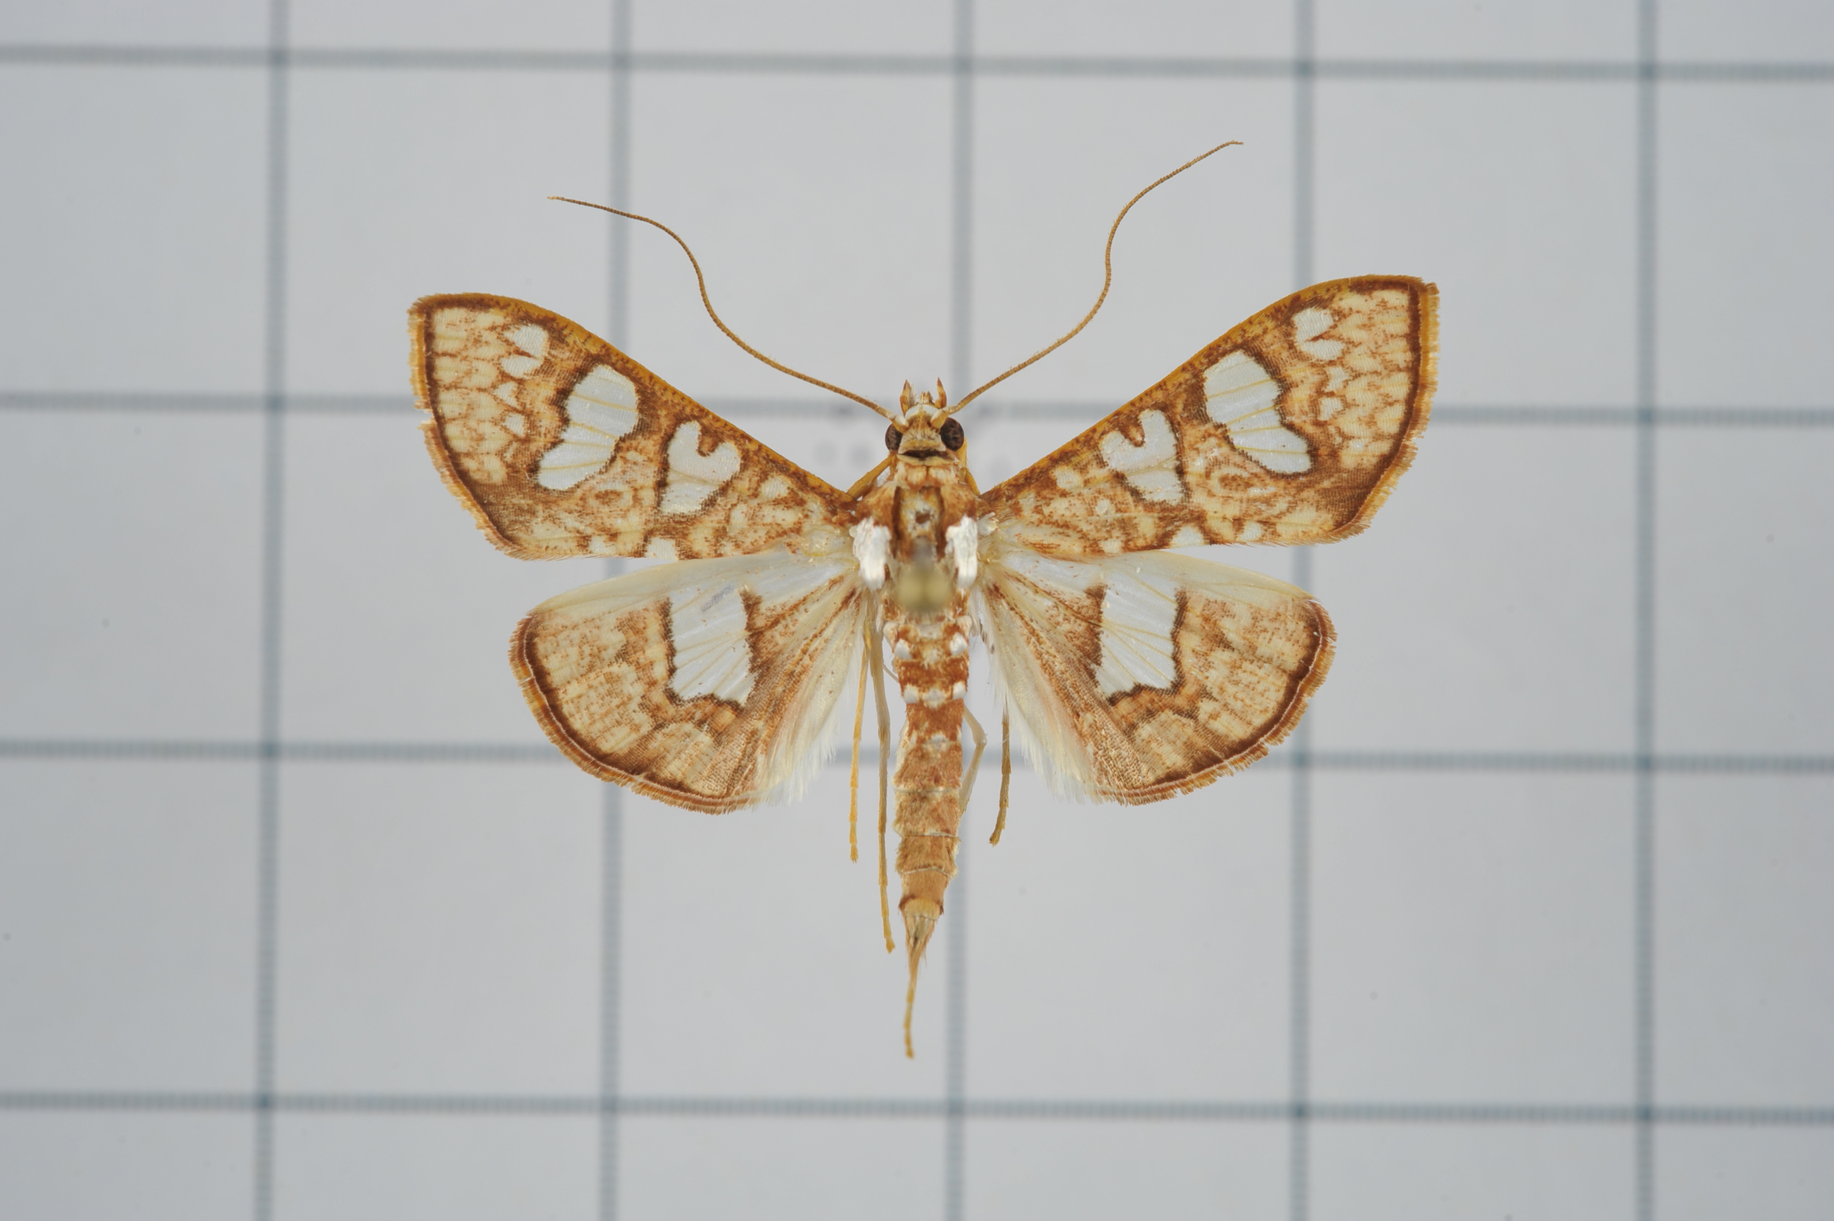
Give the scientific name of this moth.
Glyphodes canthusalis
